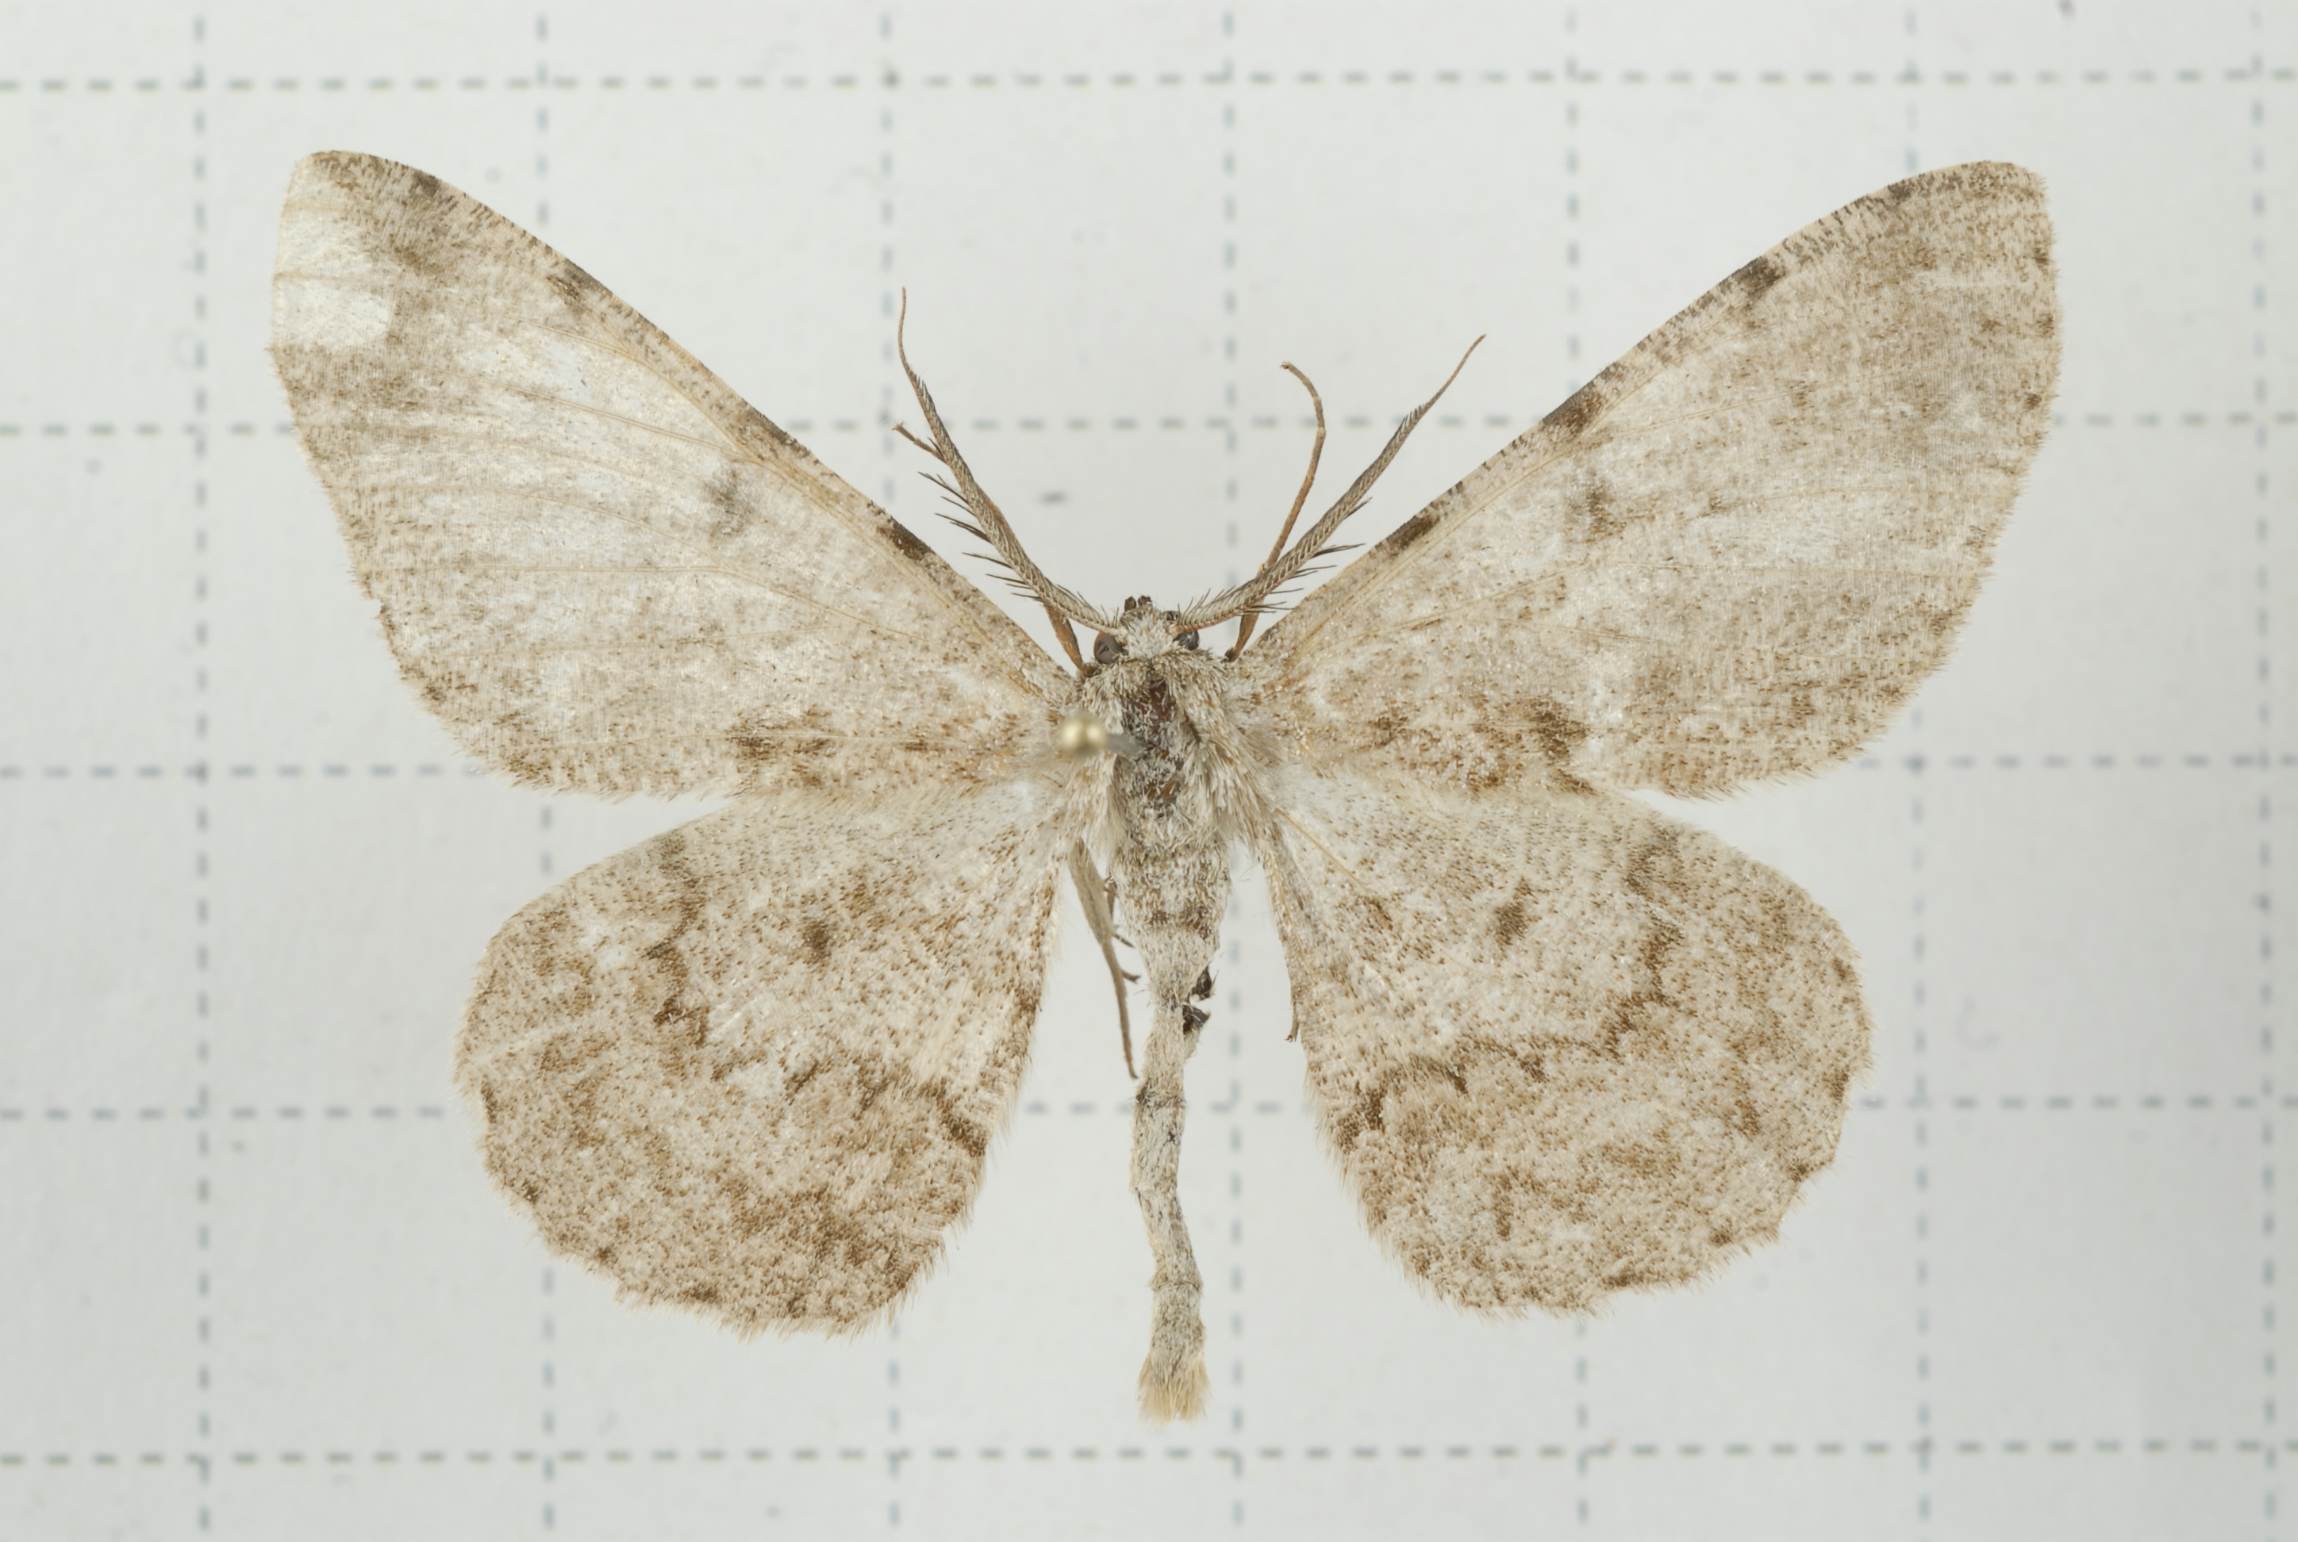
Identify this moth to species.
Hypomecis cineracea
